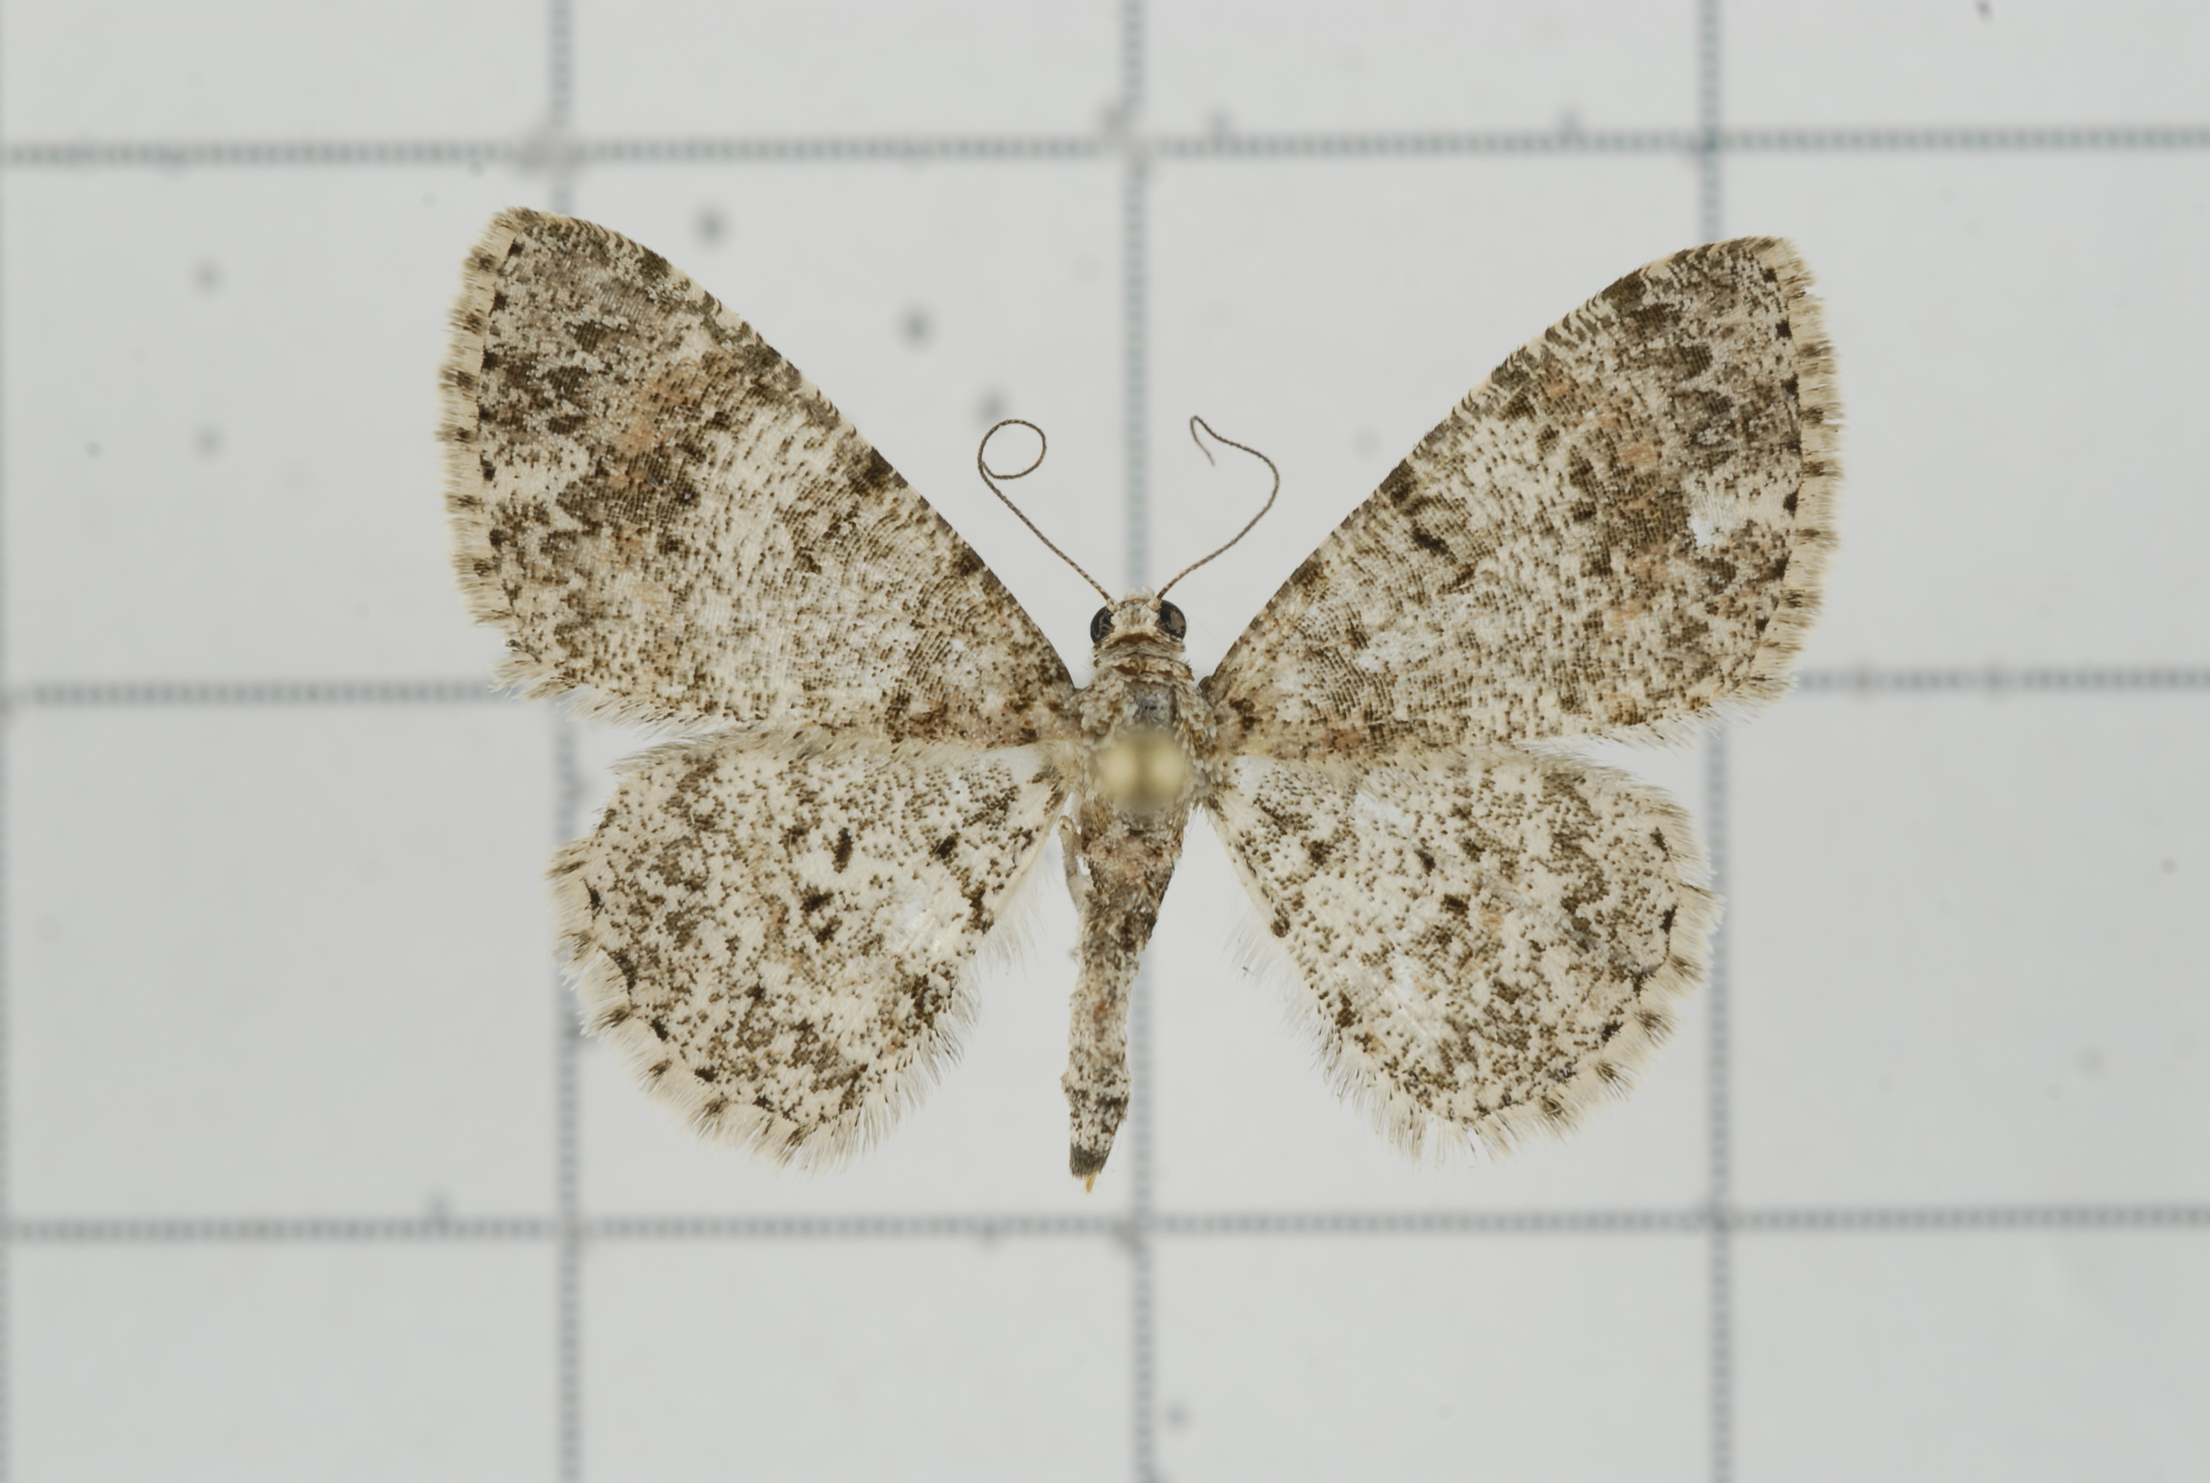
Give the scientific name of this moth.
Myrioblephara simplaria simplaria
